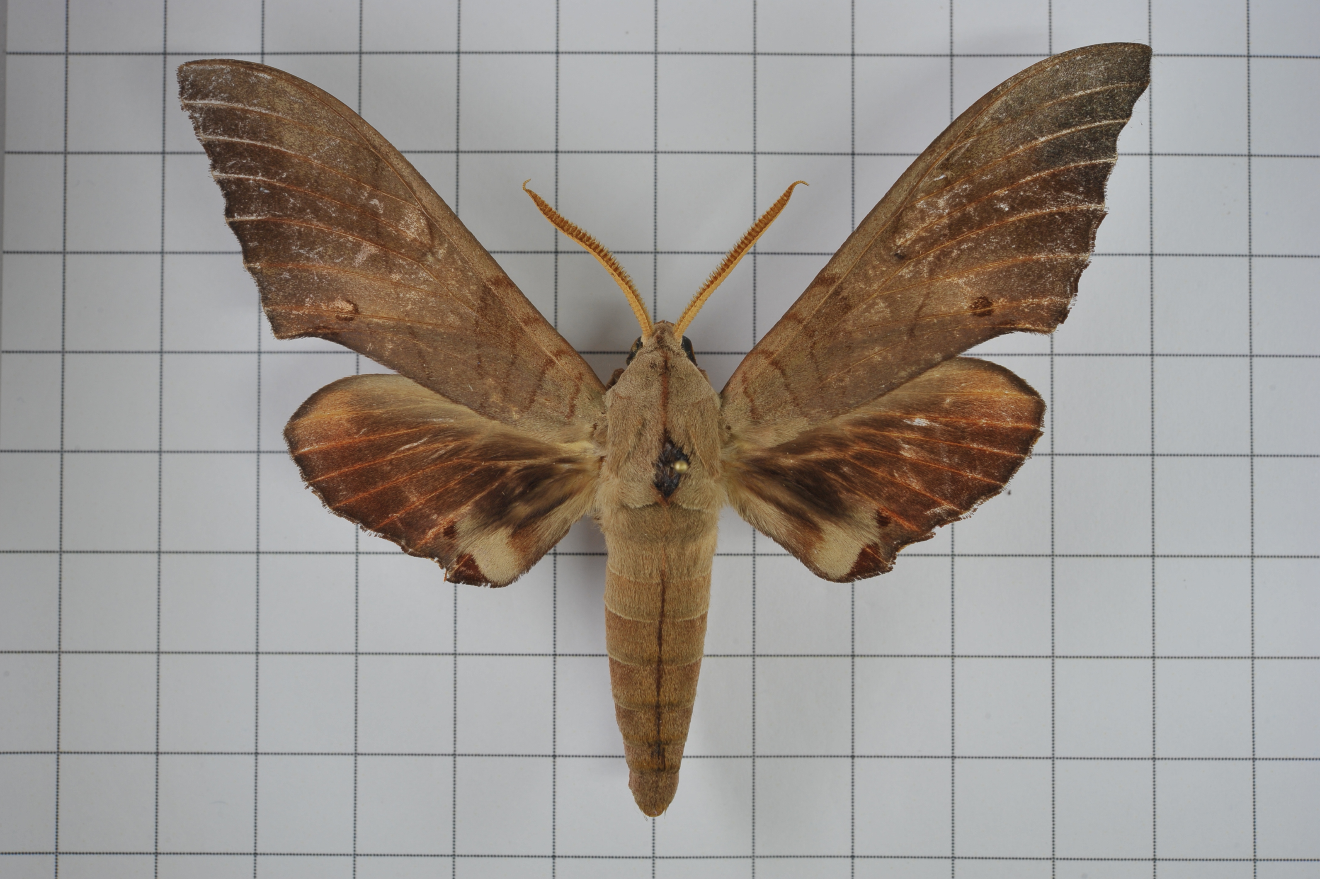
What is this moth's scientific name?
Marumba sperchius sperchius
